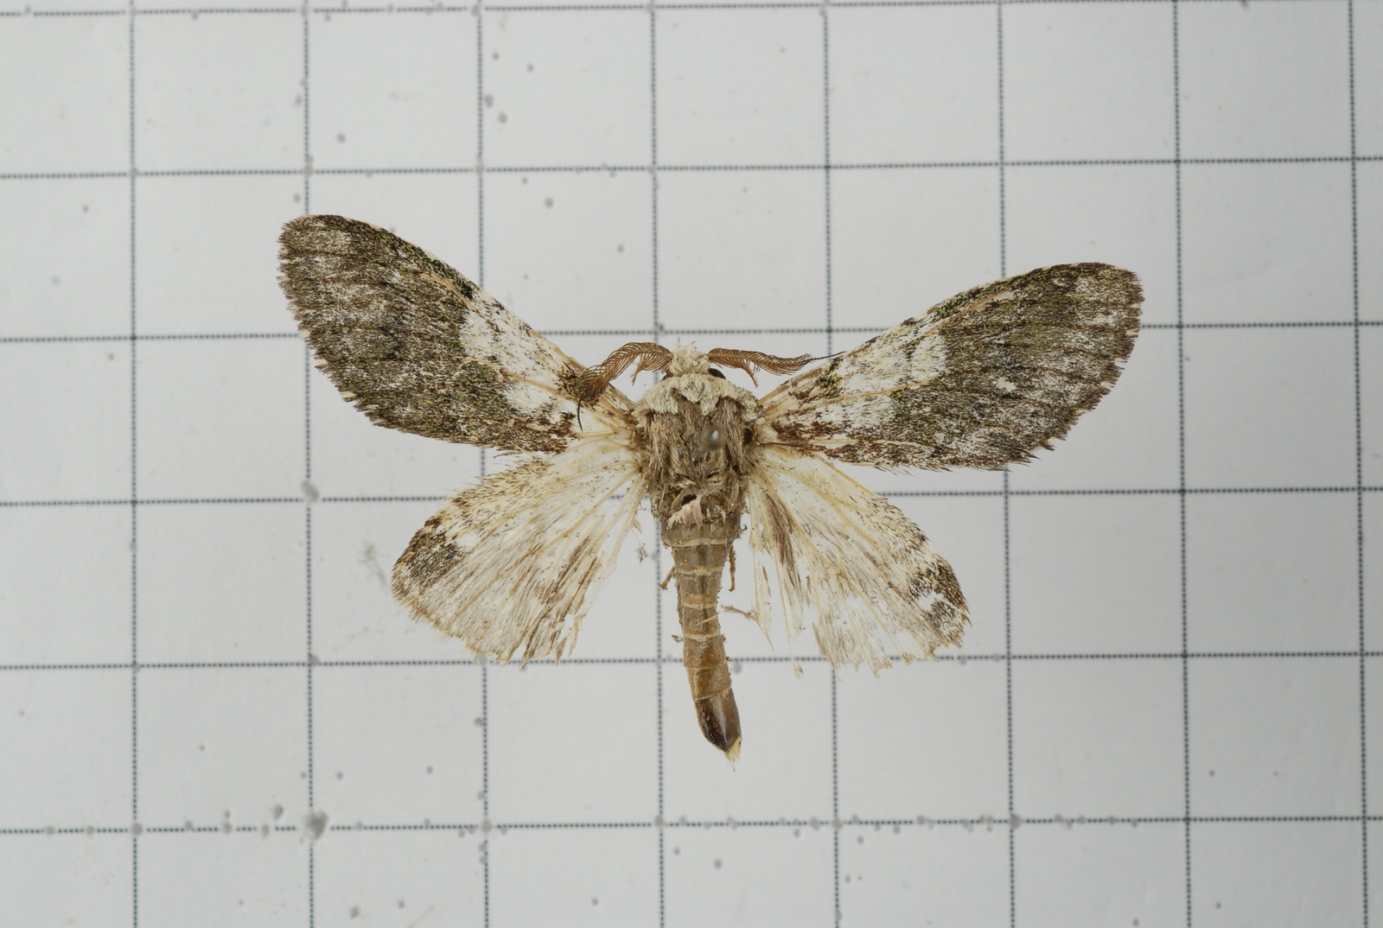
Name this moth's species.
Syntypistis comatus
